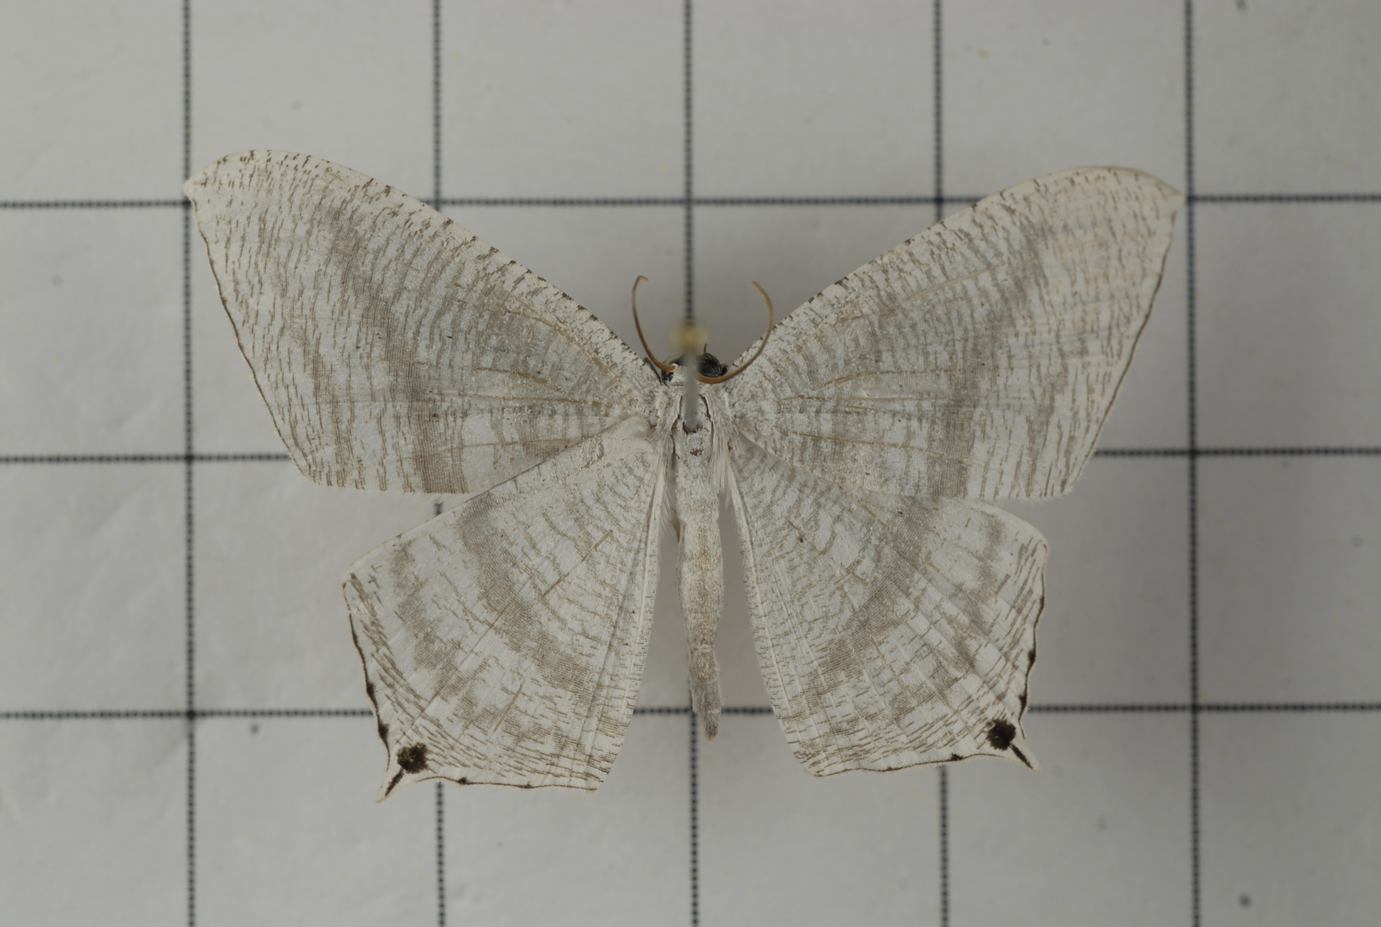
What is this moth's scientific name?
Micronia aculeata
